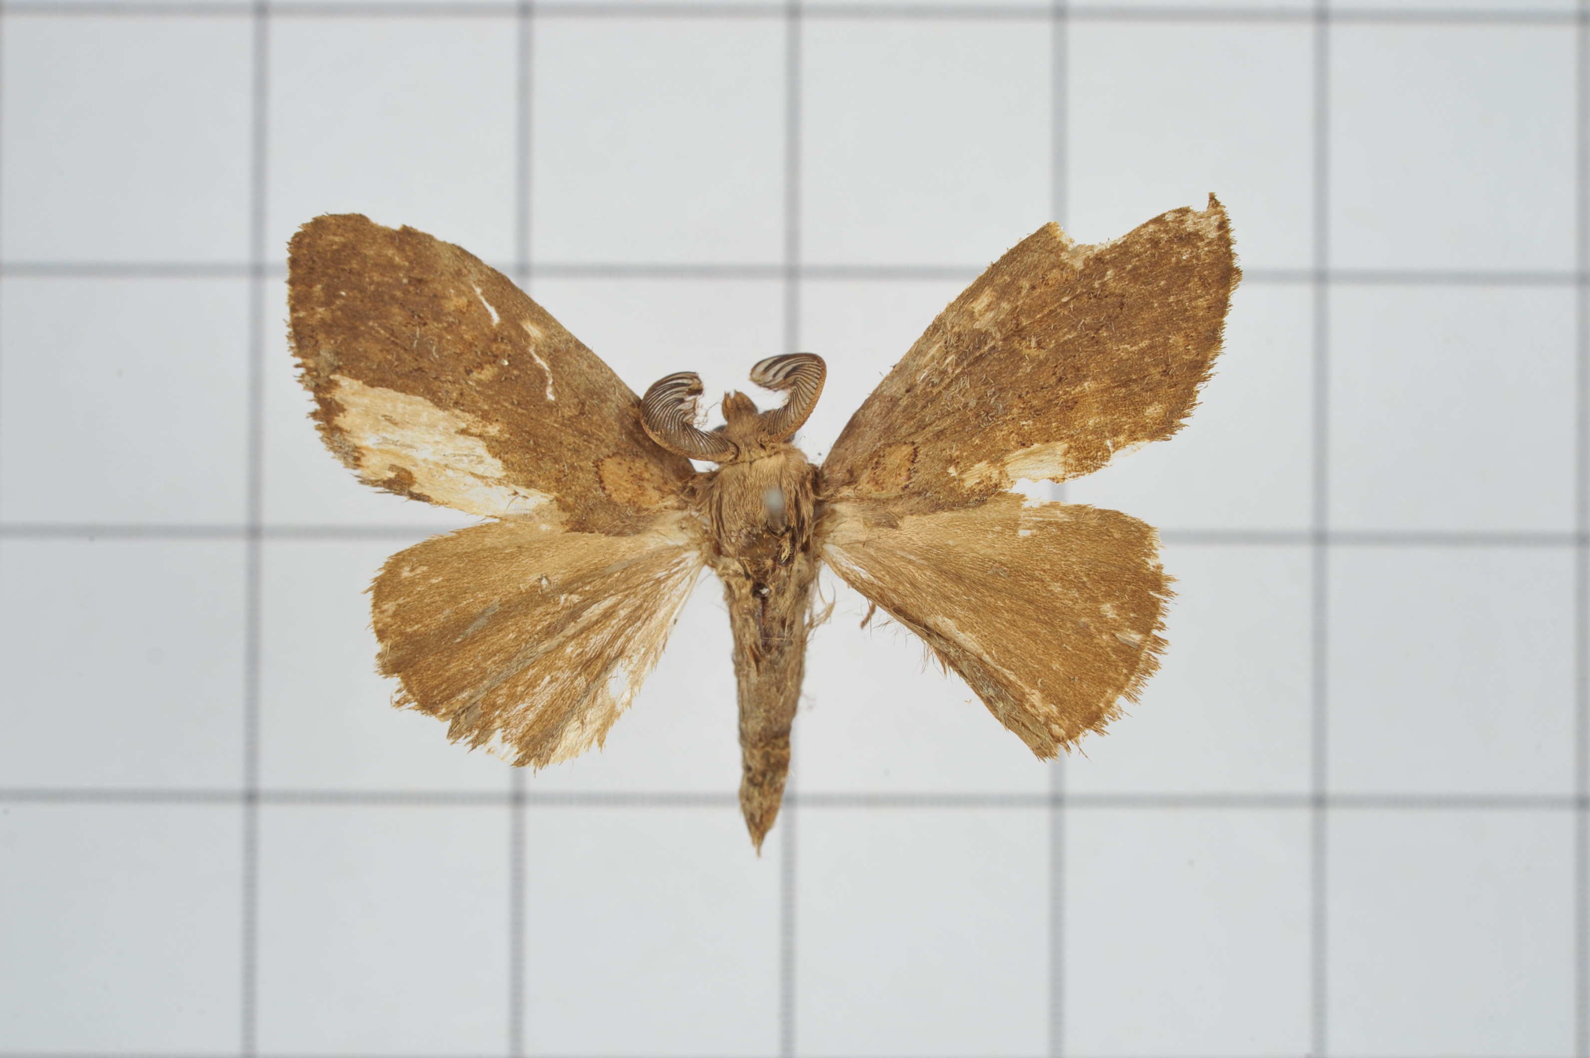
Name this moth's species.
Olene dudgeoni
